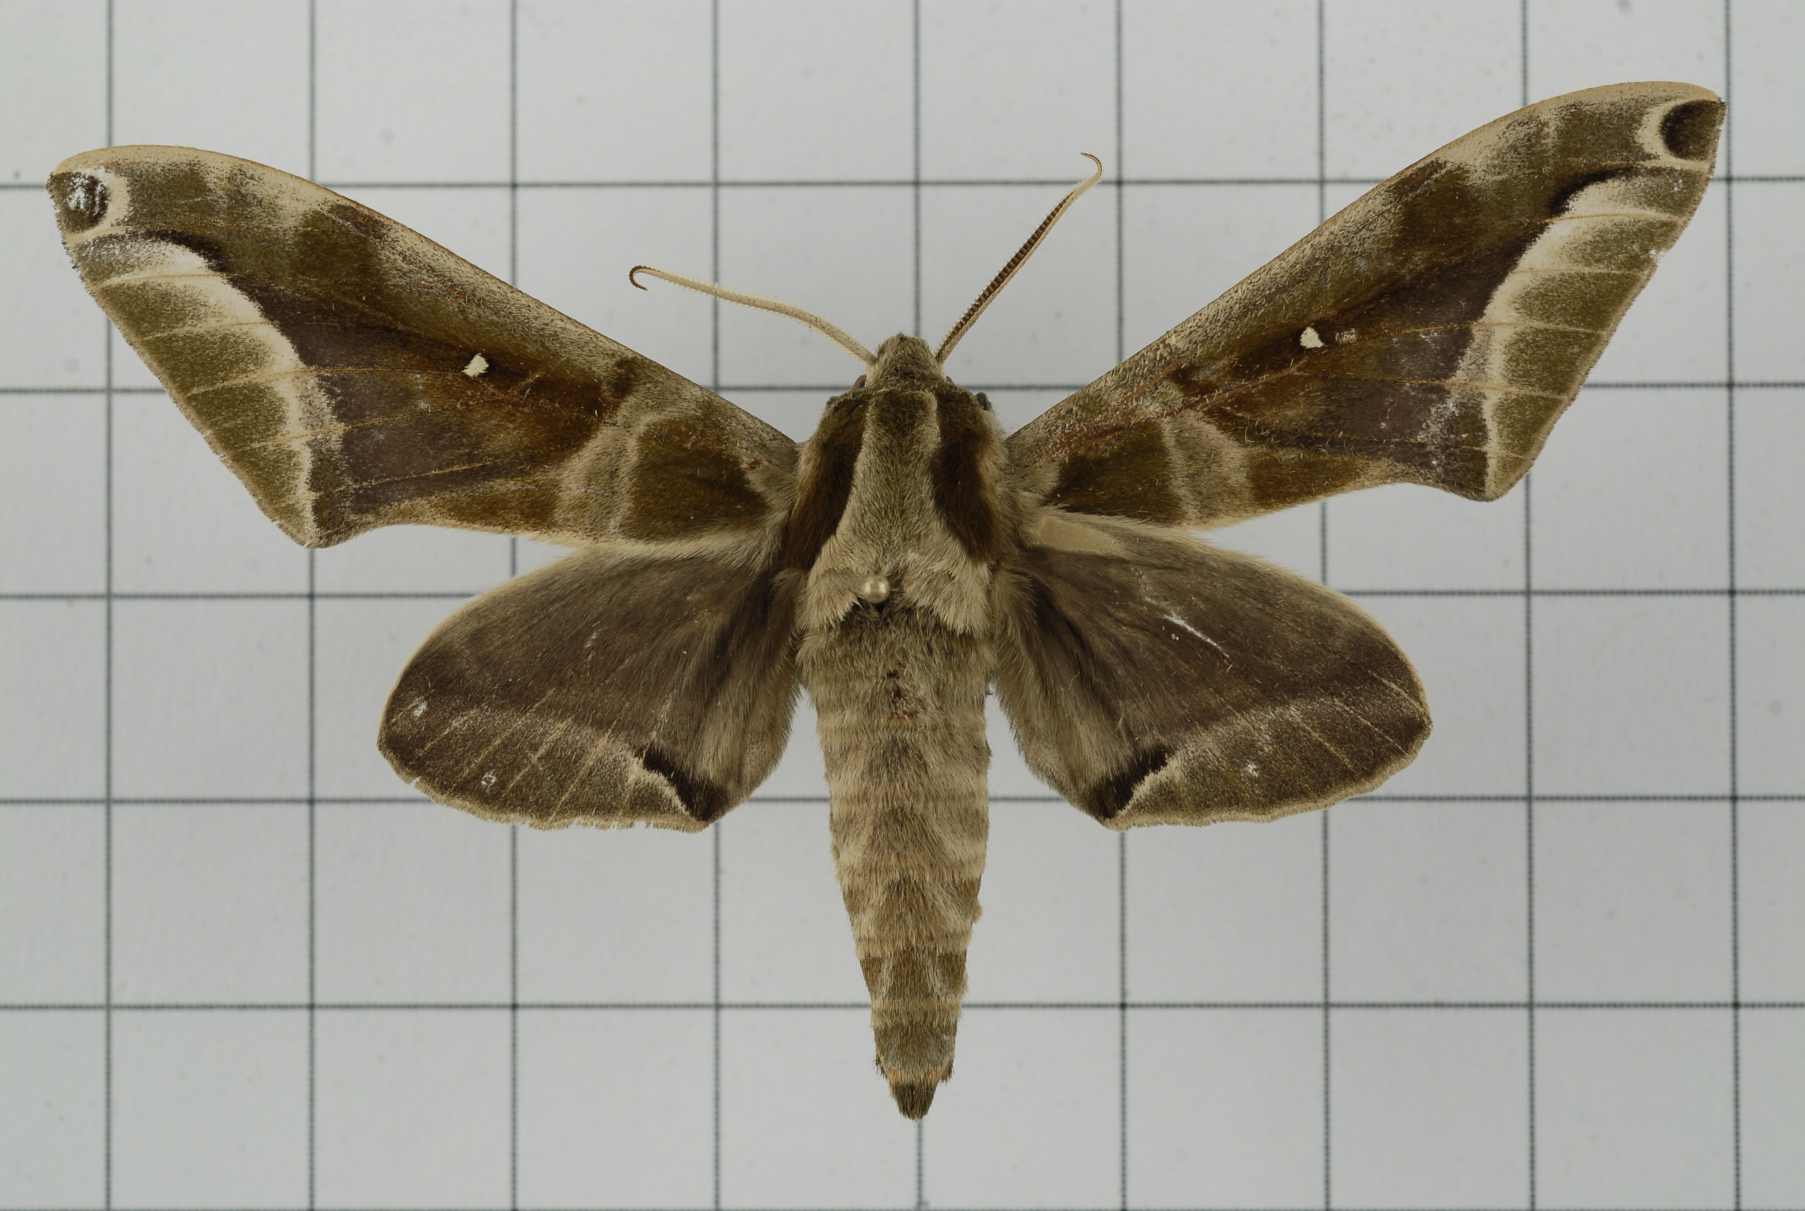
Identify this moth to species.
Parum colligata
